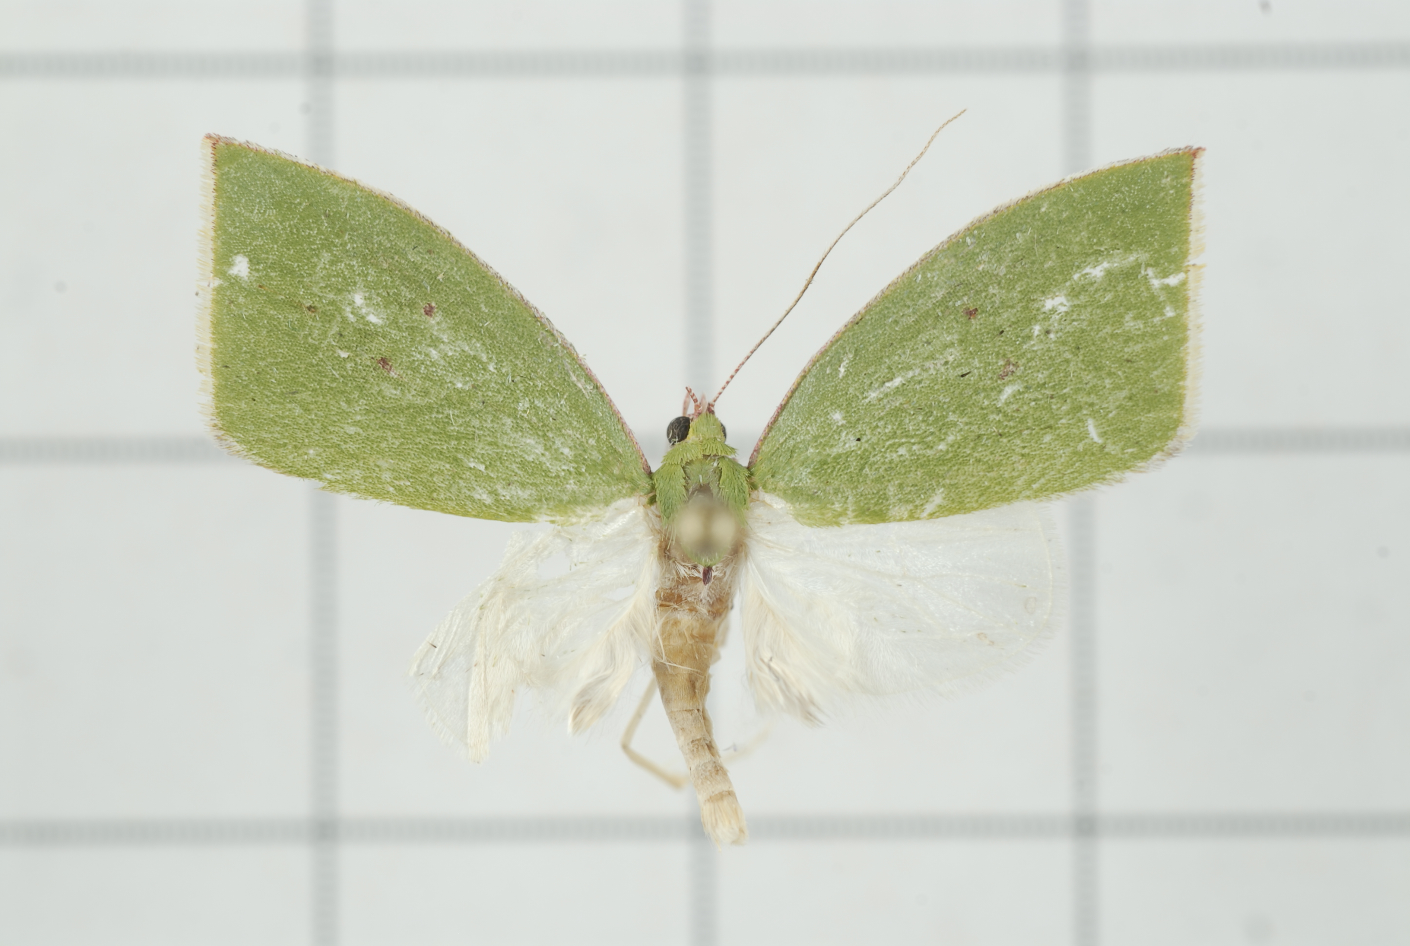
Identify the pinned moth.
Tyana falcata
